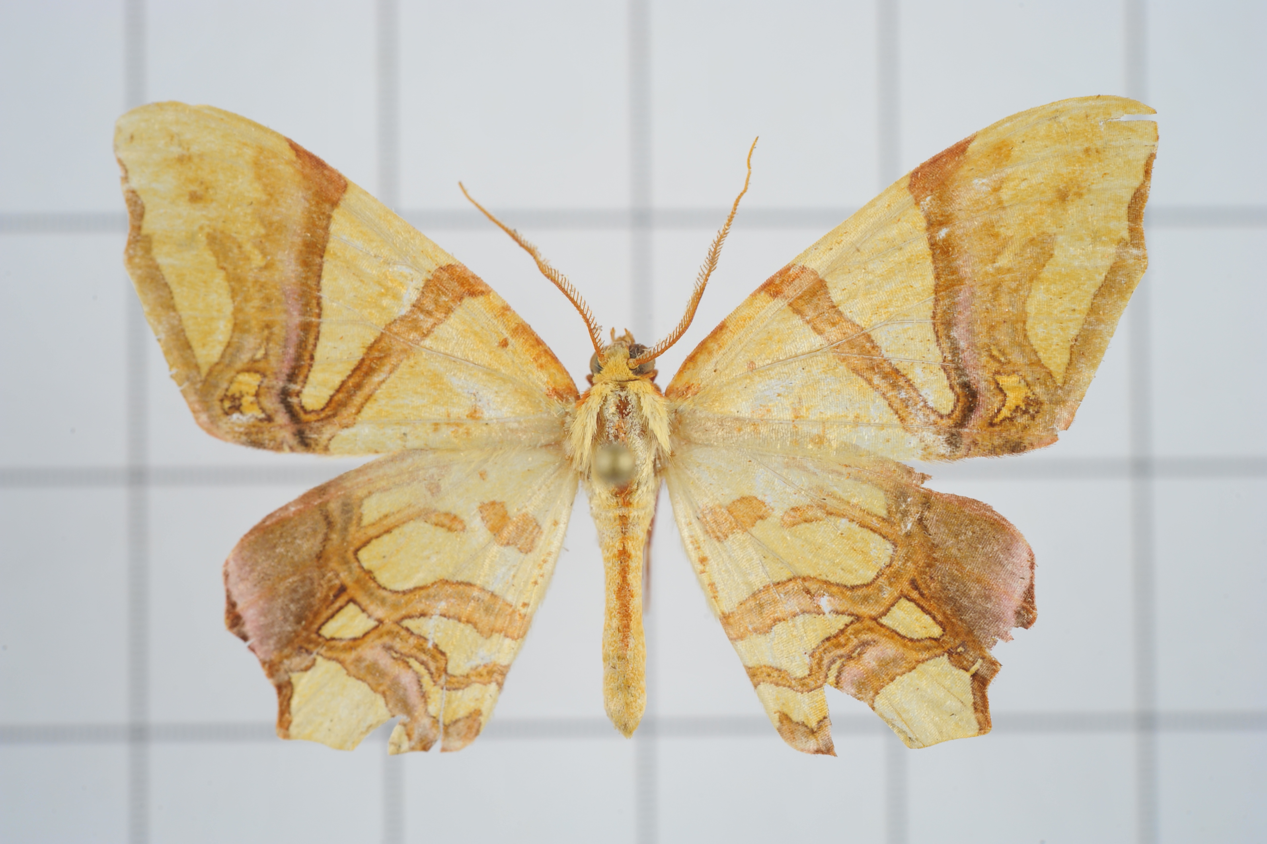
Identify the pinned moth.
Trotocraspeda divaricata
